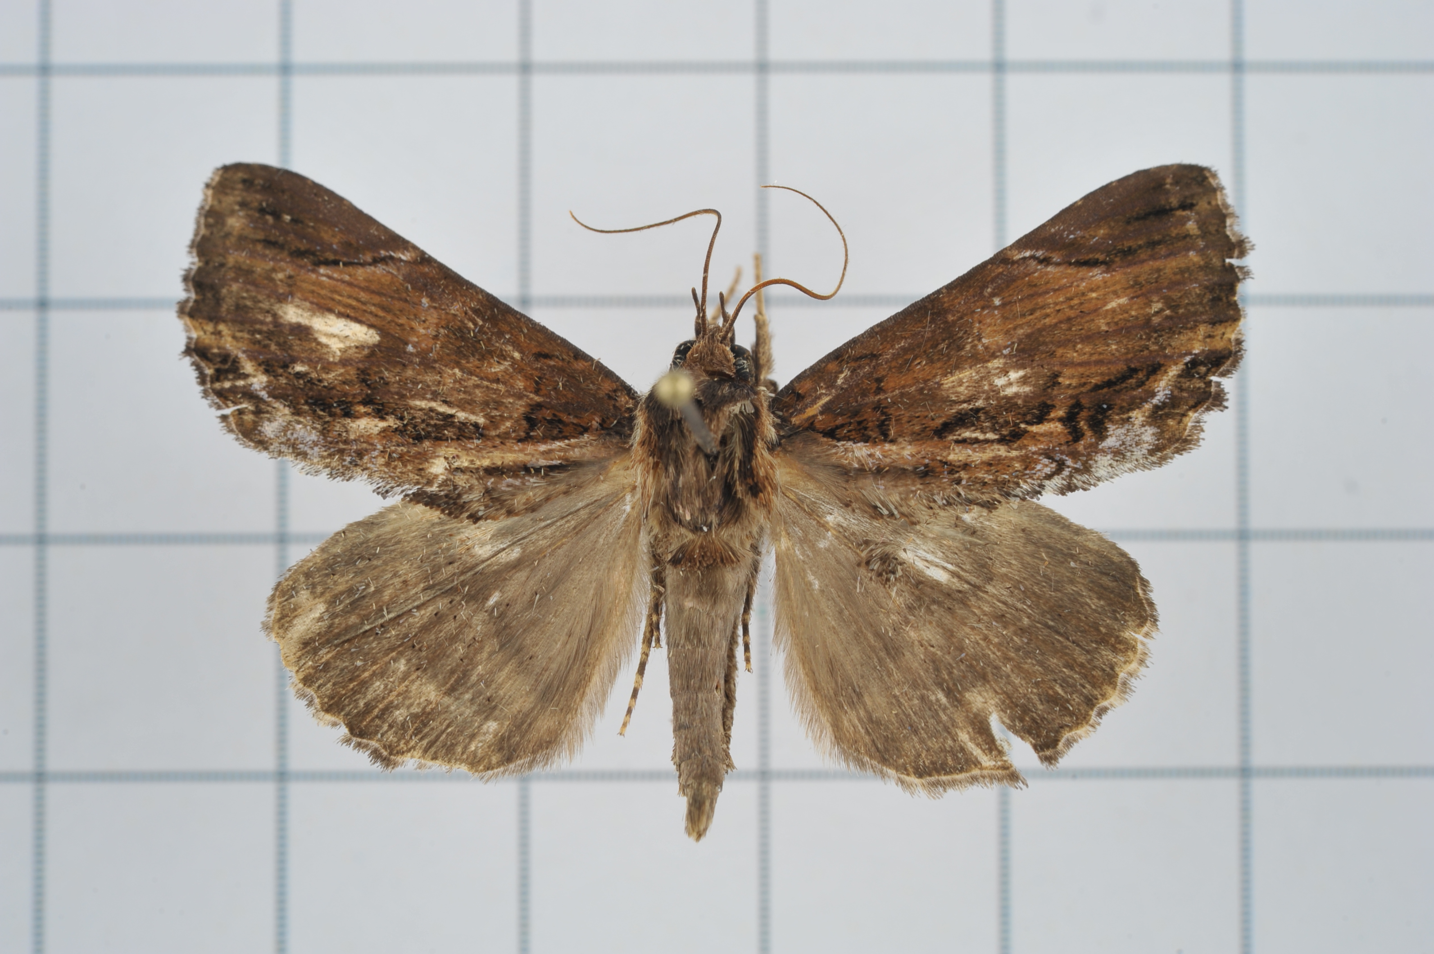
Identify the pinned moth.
Ercheia umbrosa
